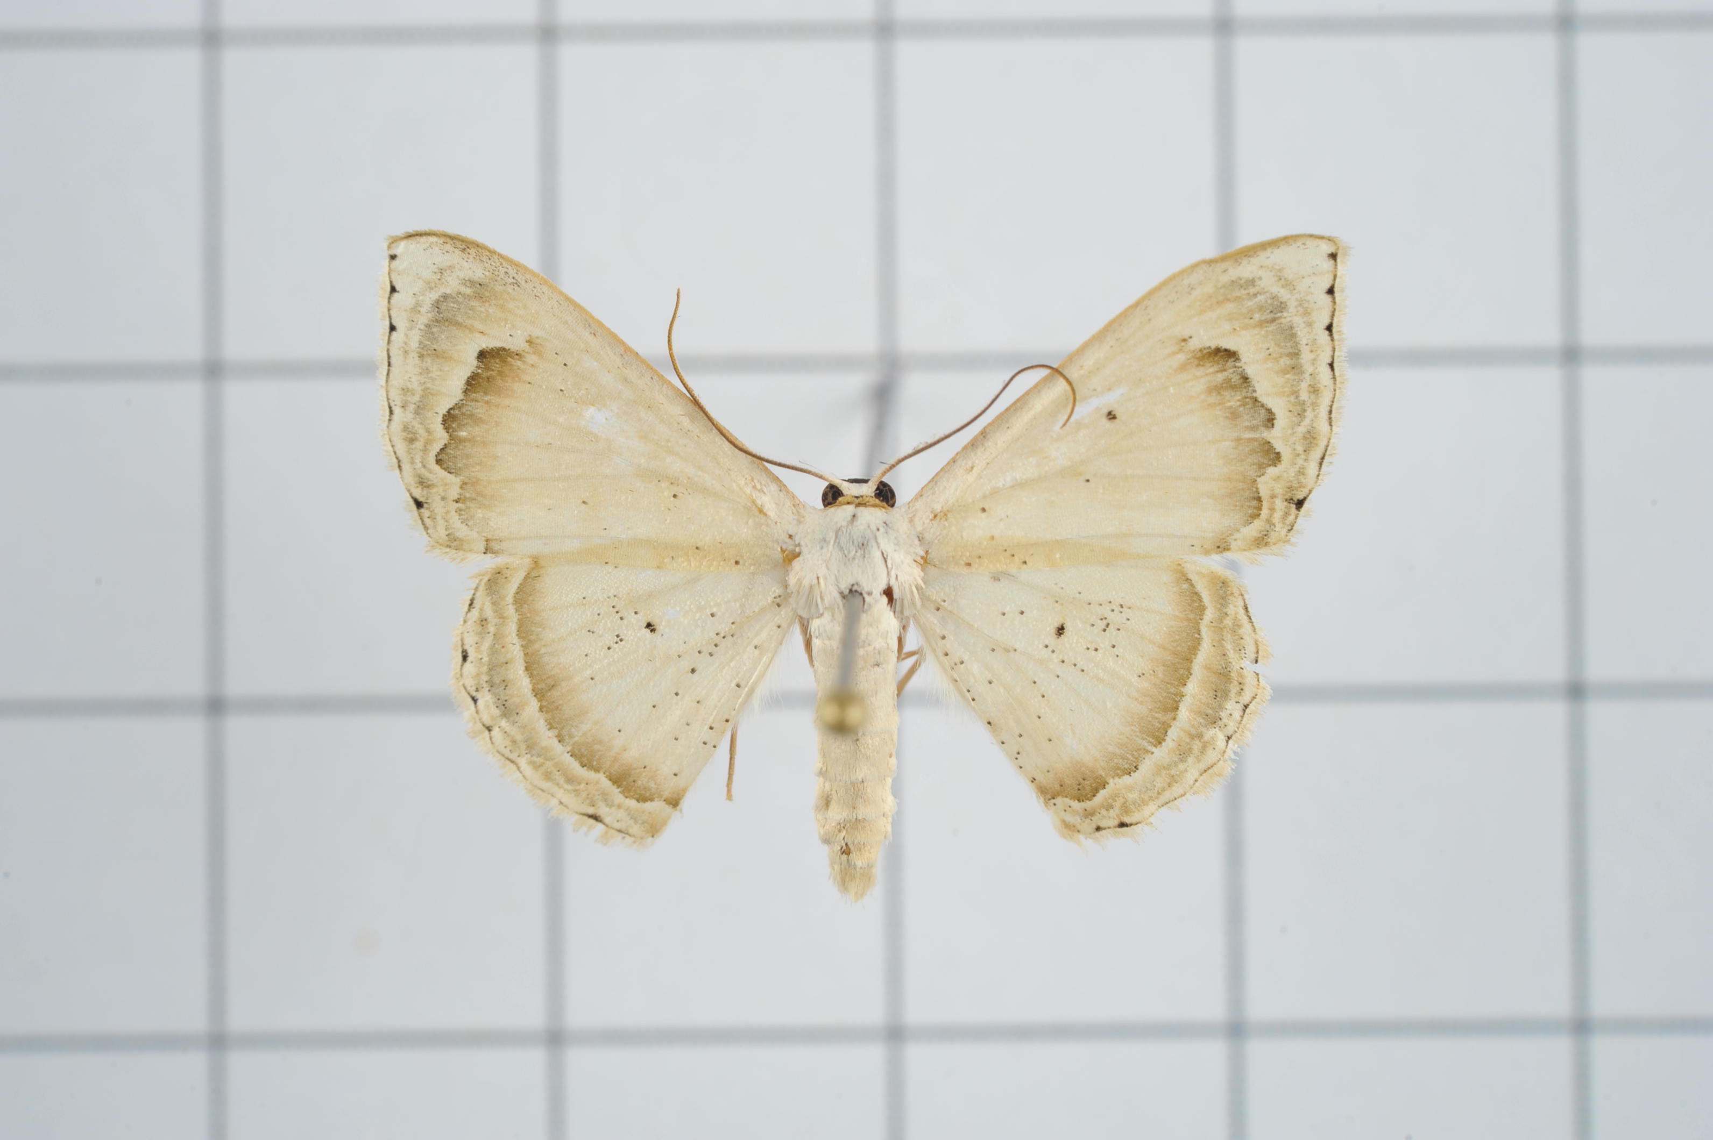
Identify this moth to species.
Somatina rosacea anaemica
